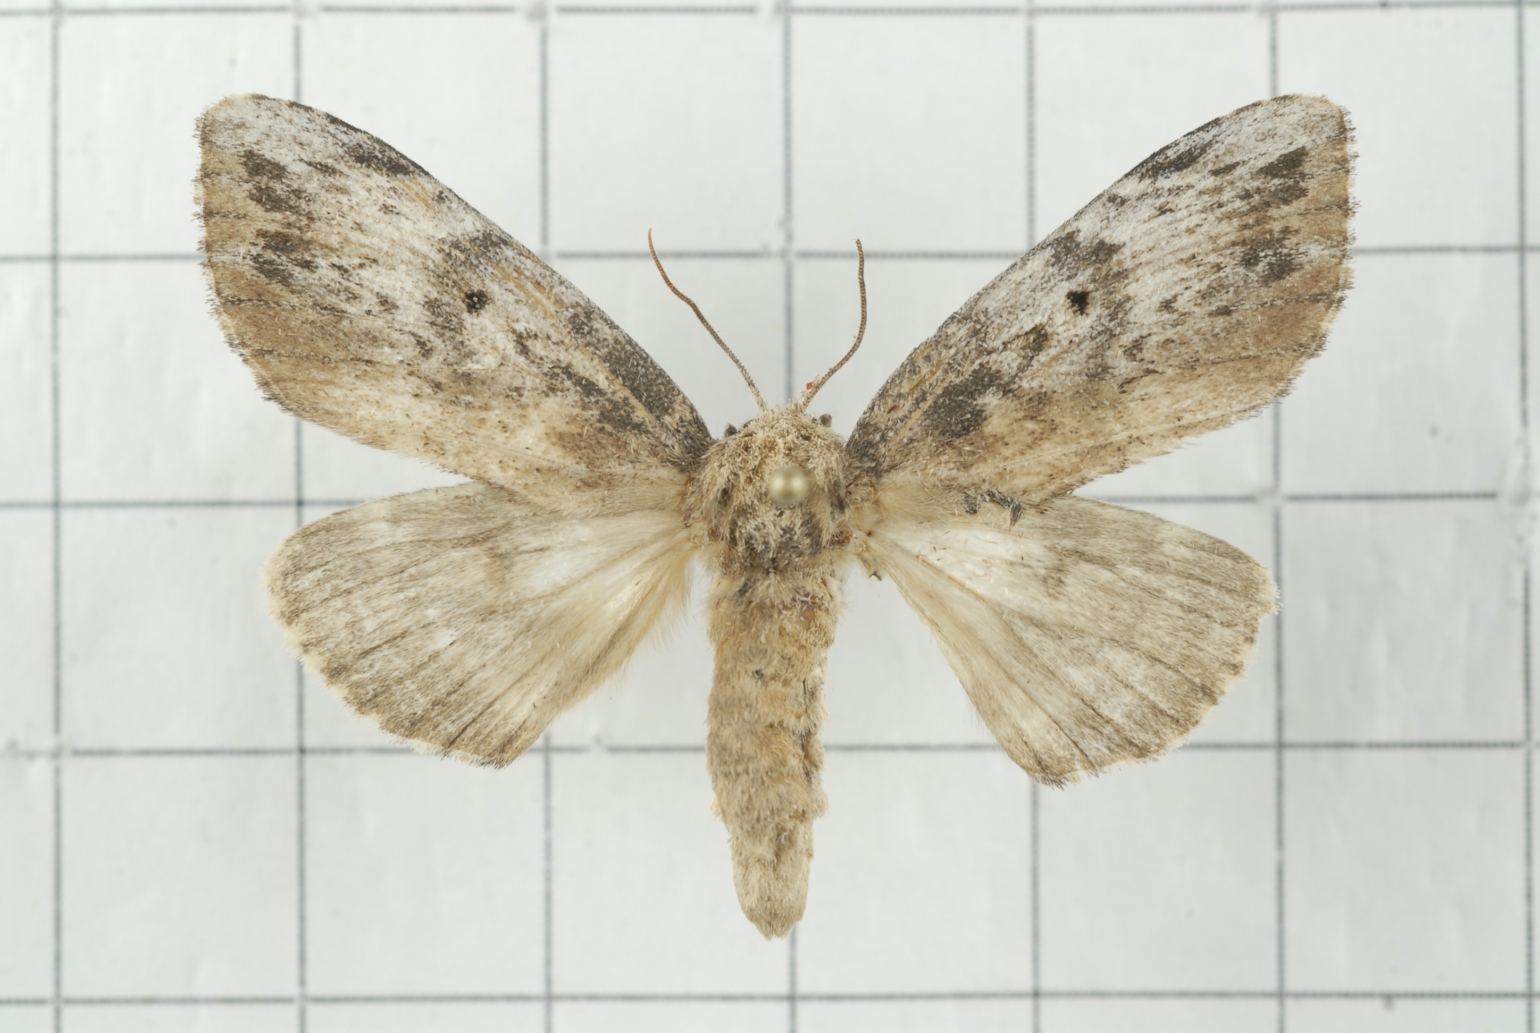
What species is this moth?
Norracoides basinotata
